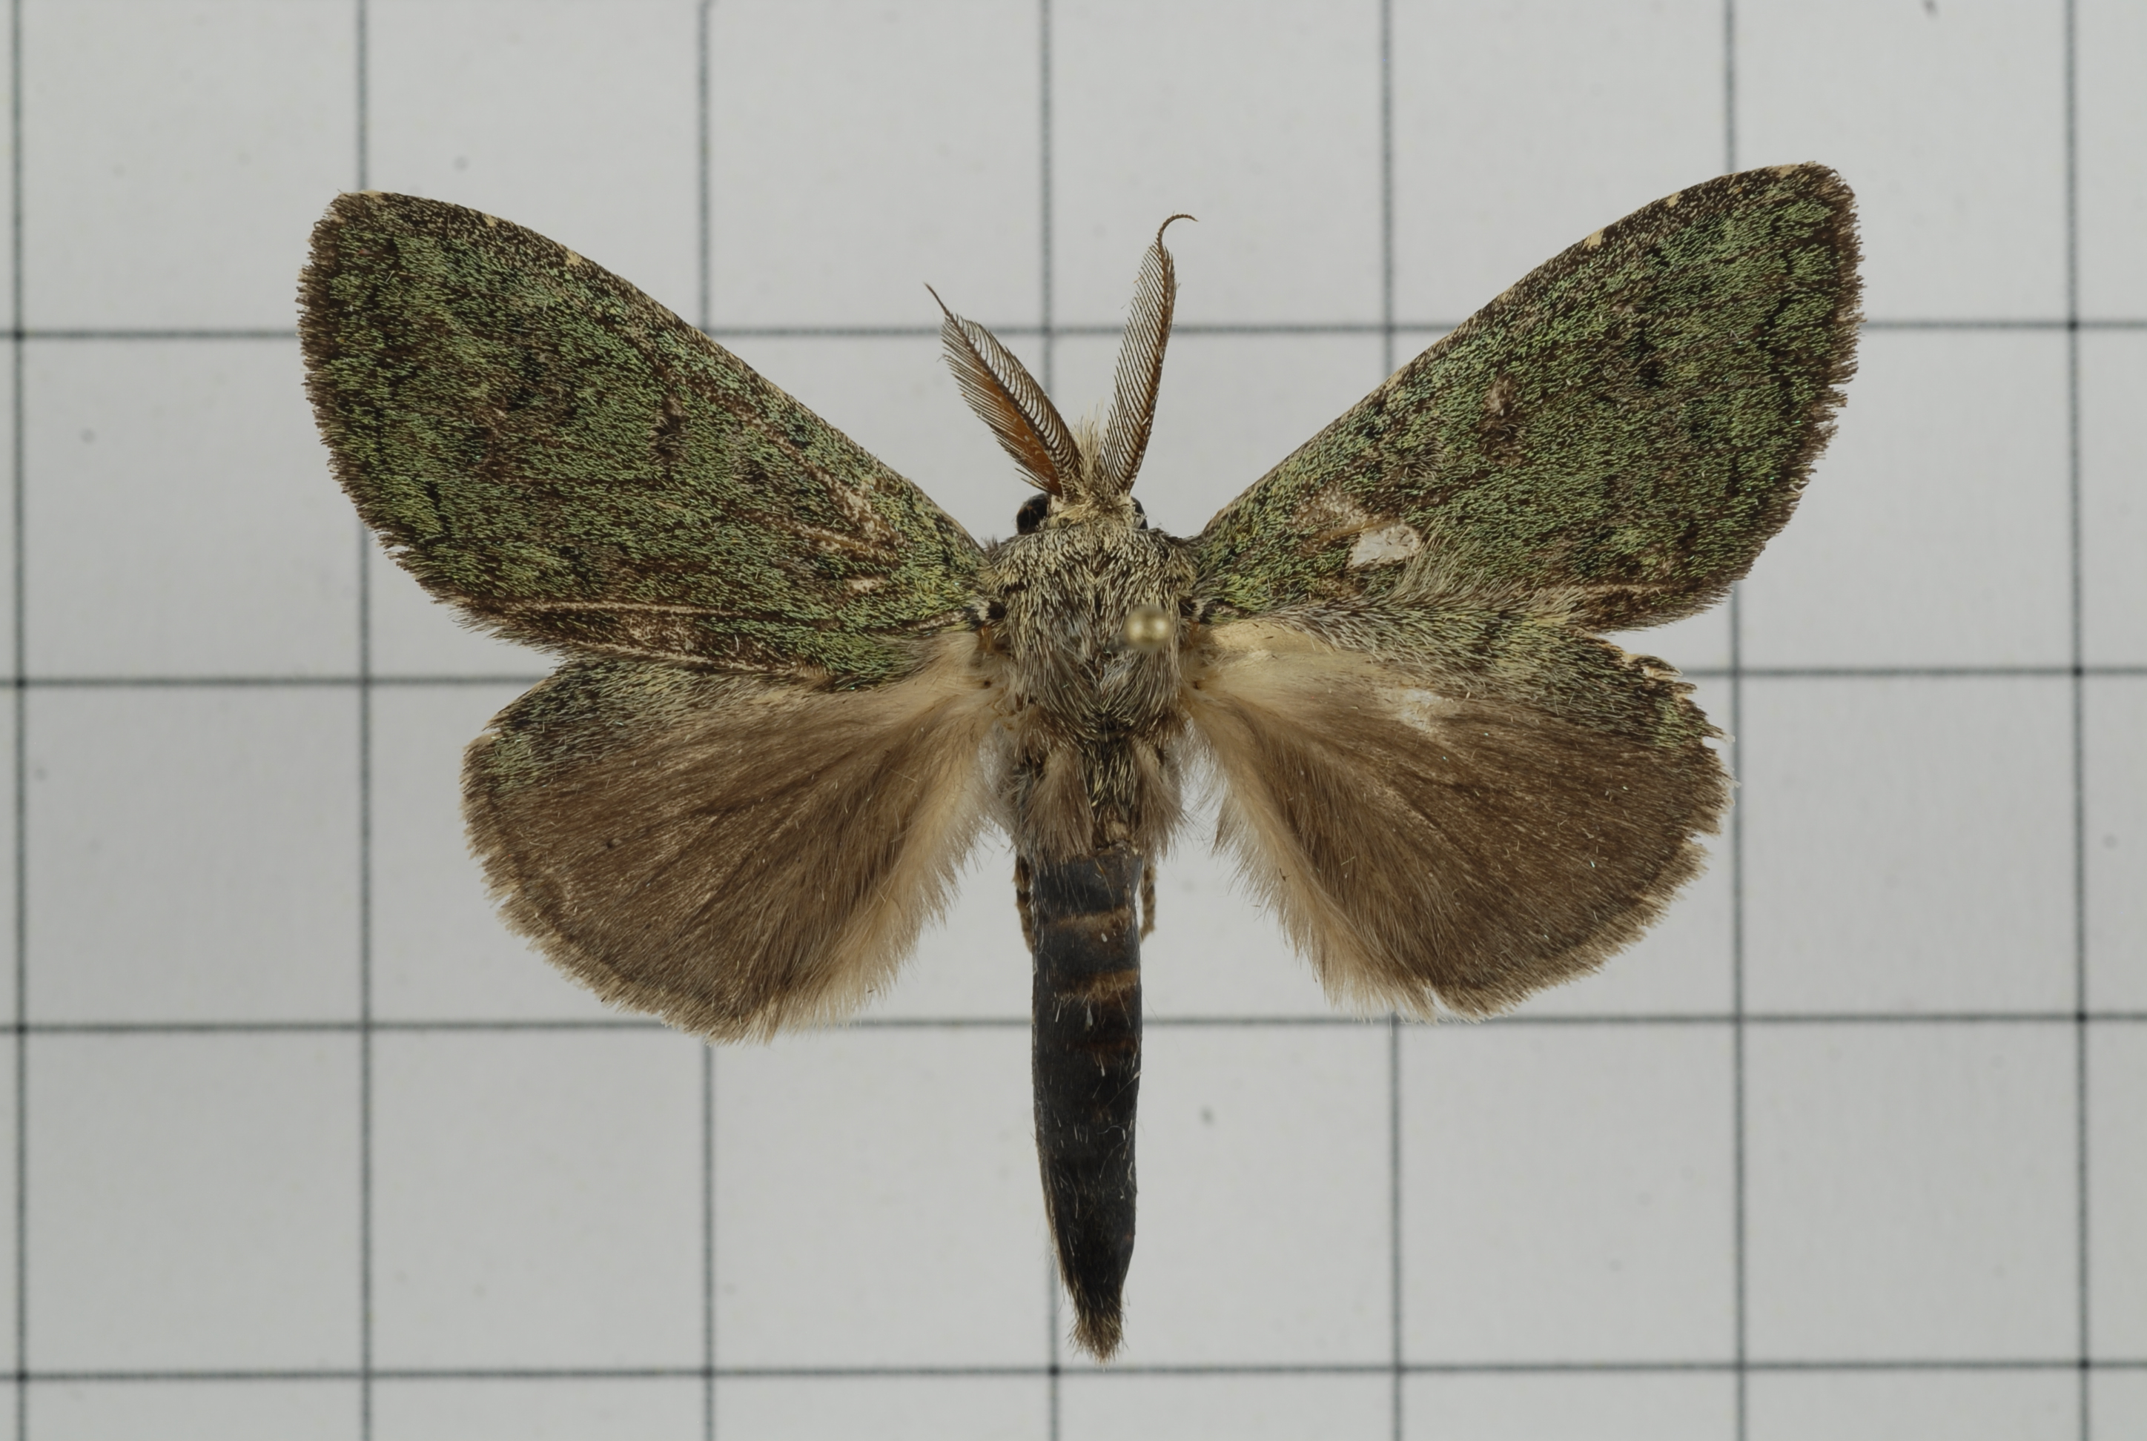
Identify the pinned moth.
Syntypistis cyanea cyanea
